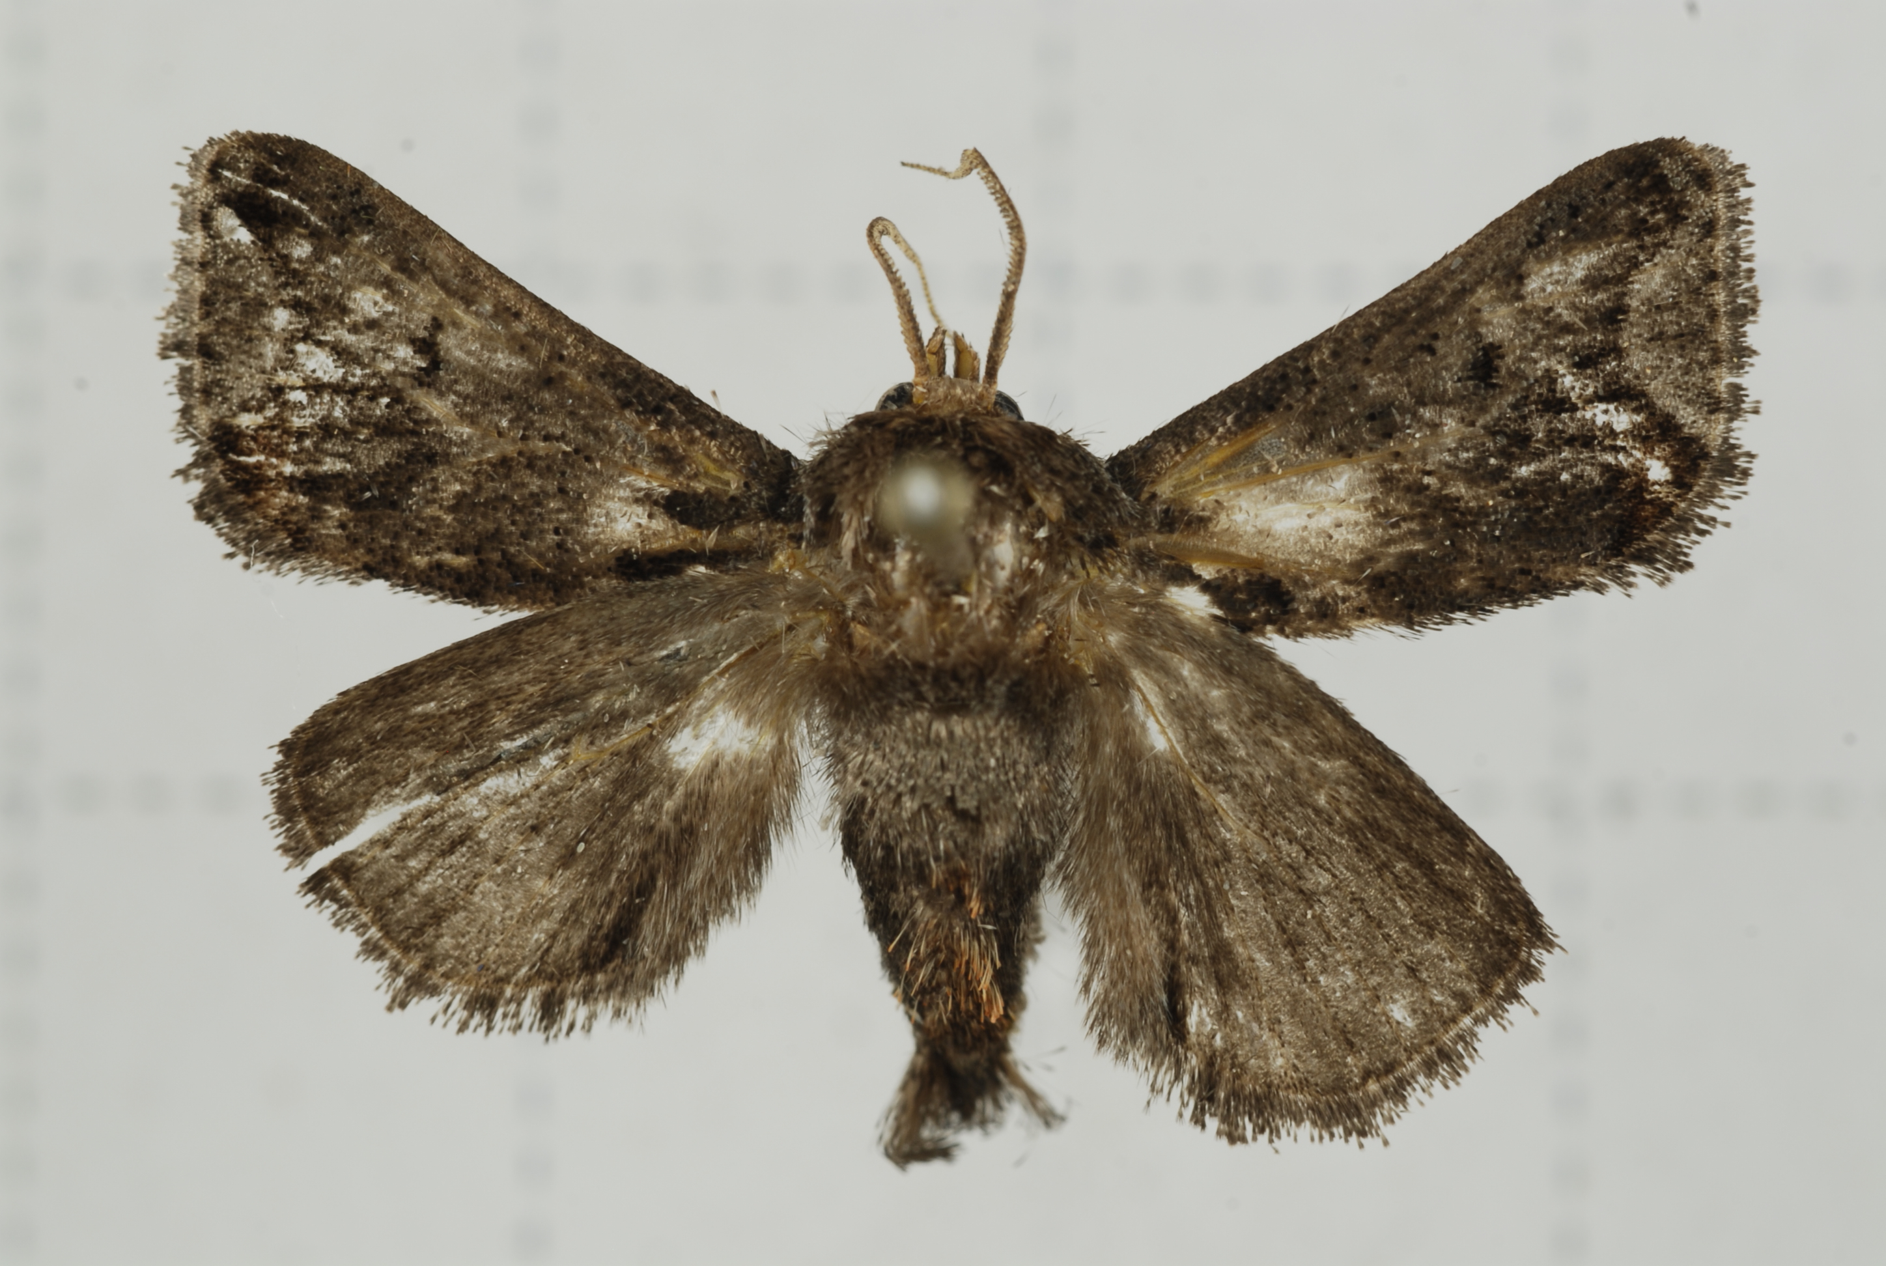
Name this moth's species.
Phlossa conjuncta
